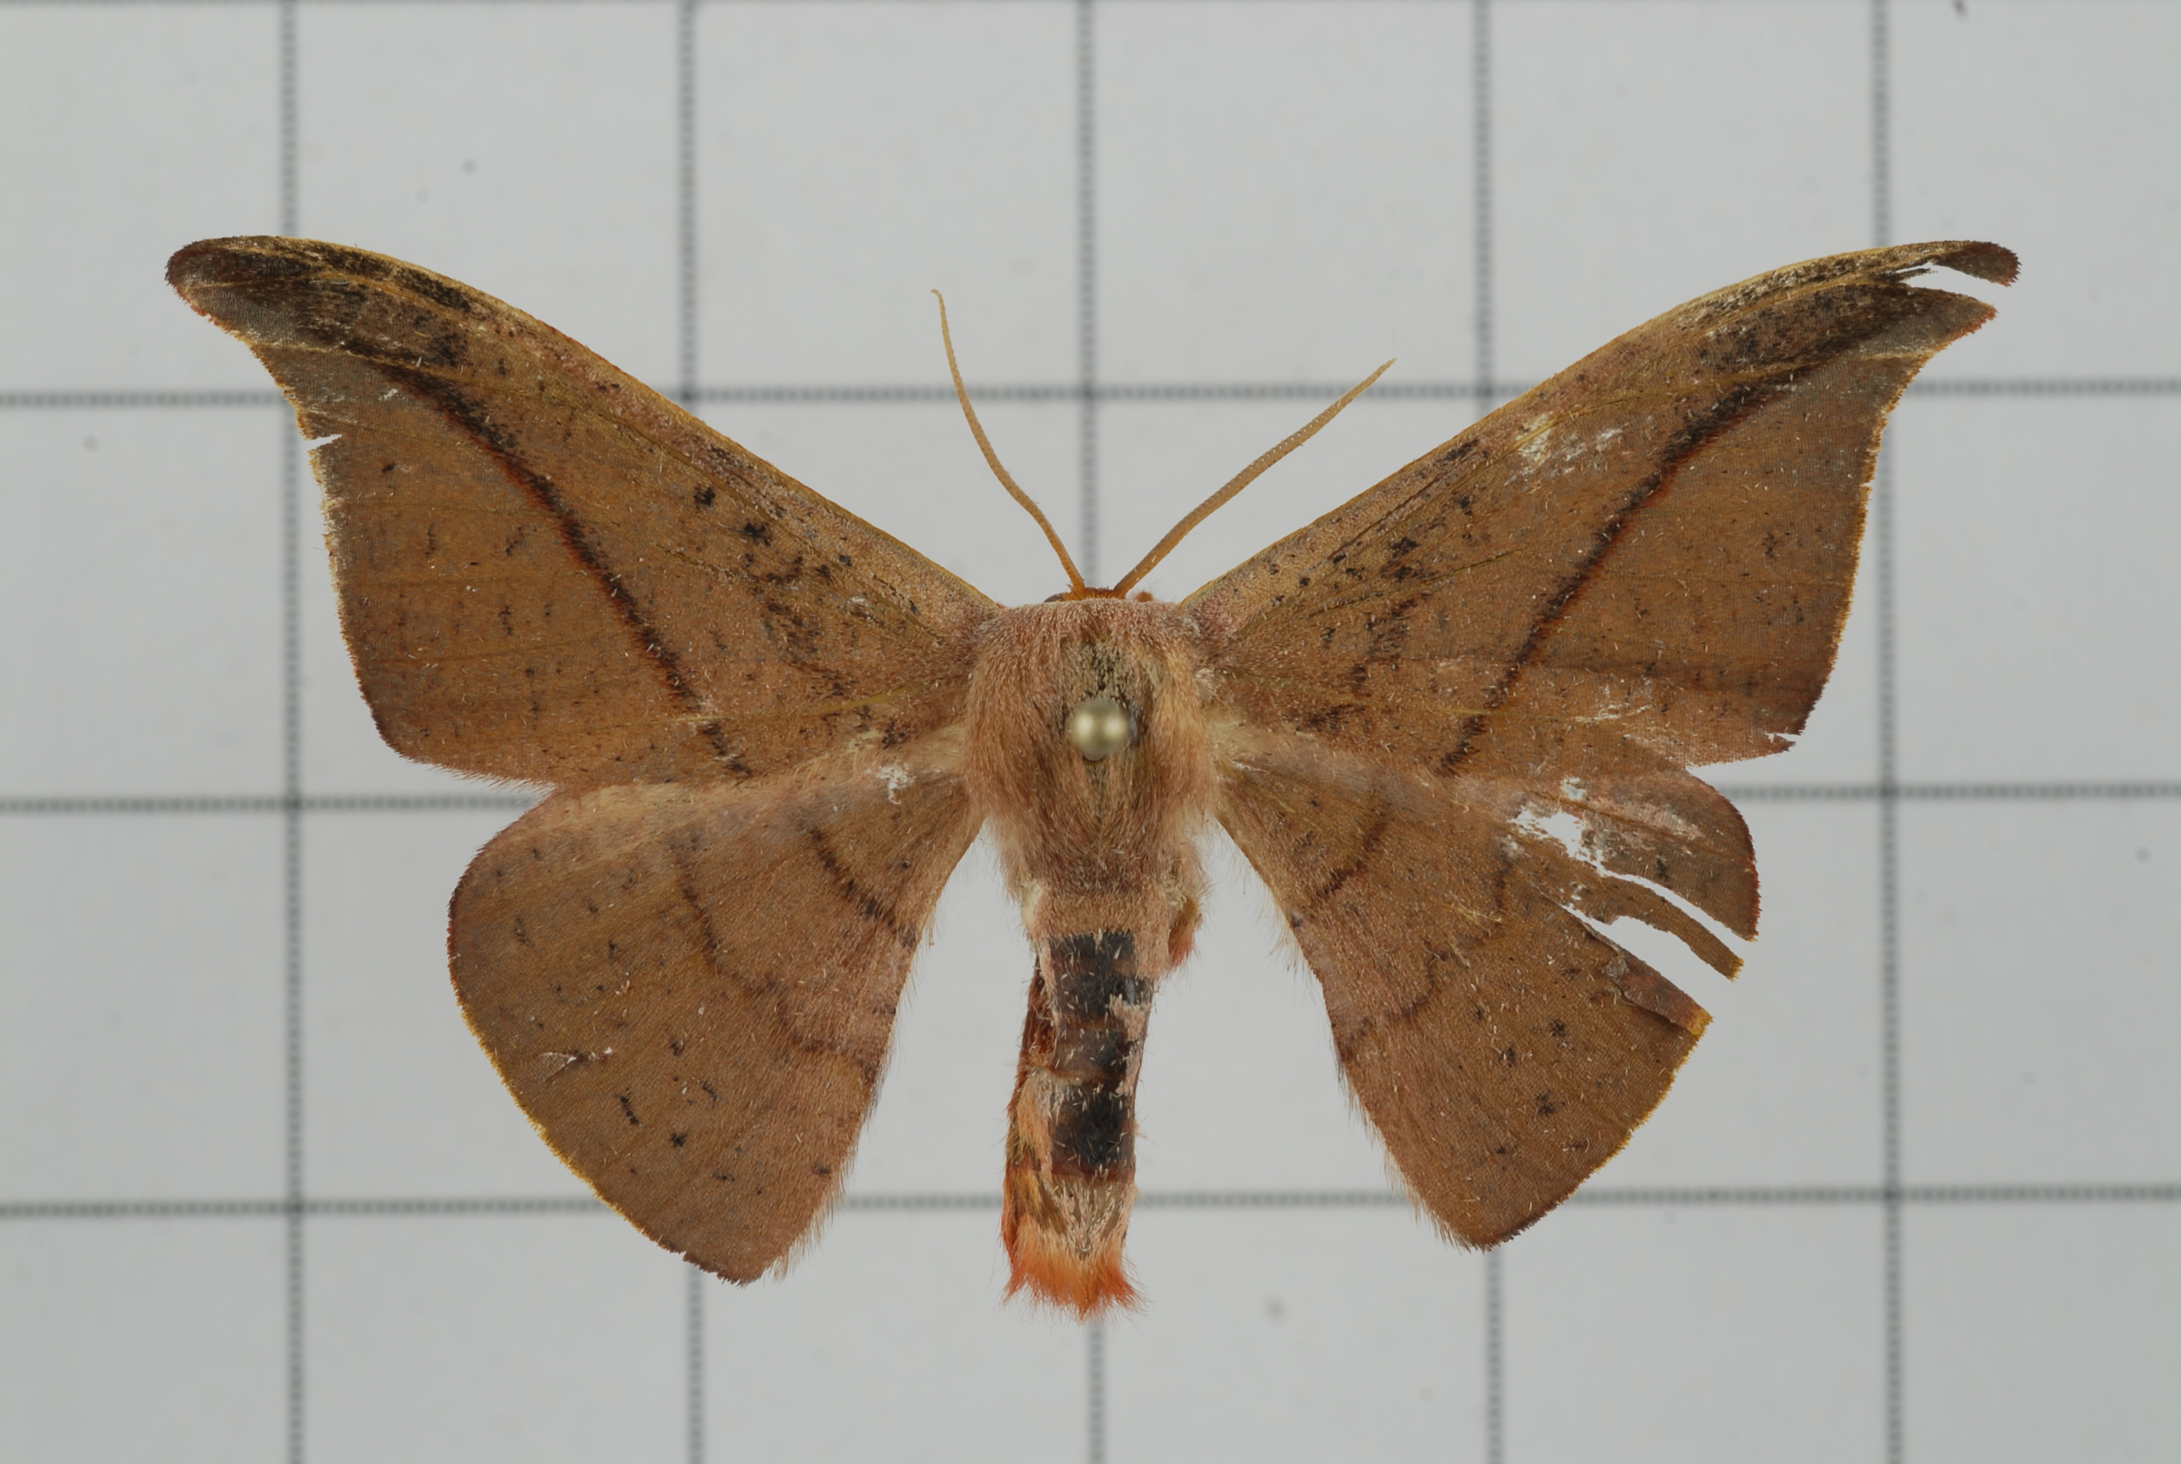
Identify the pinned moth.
Oreta insignis
